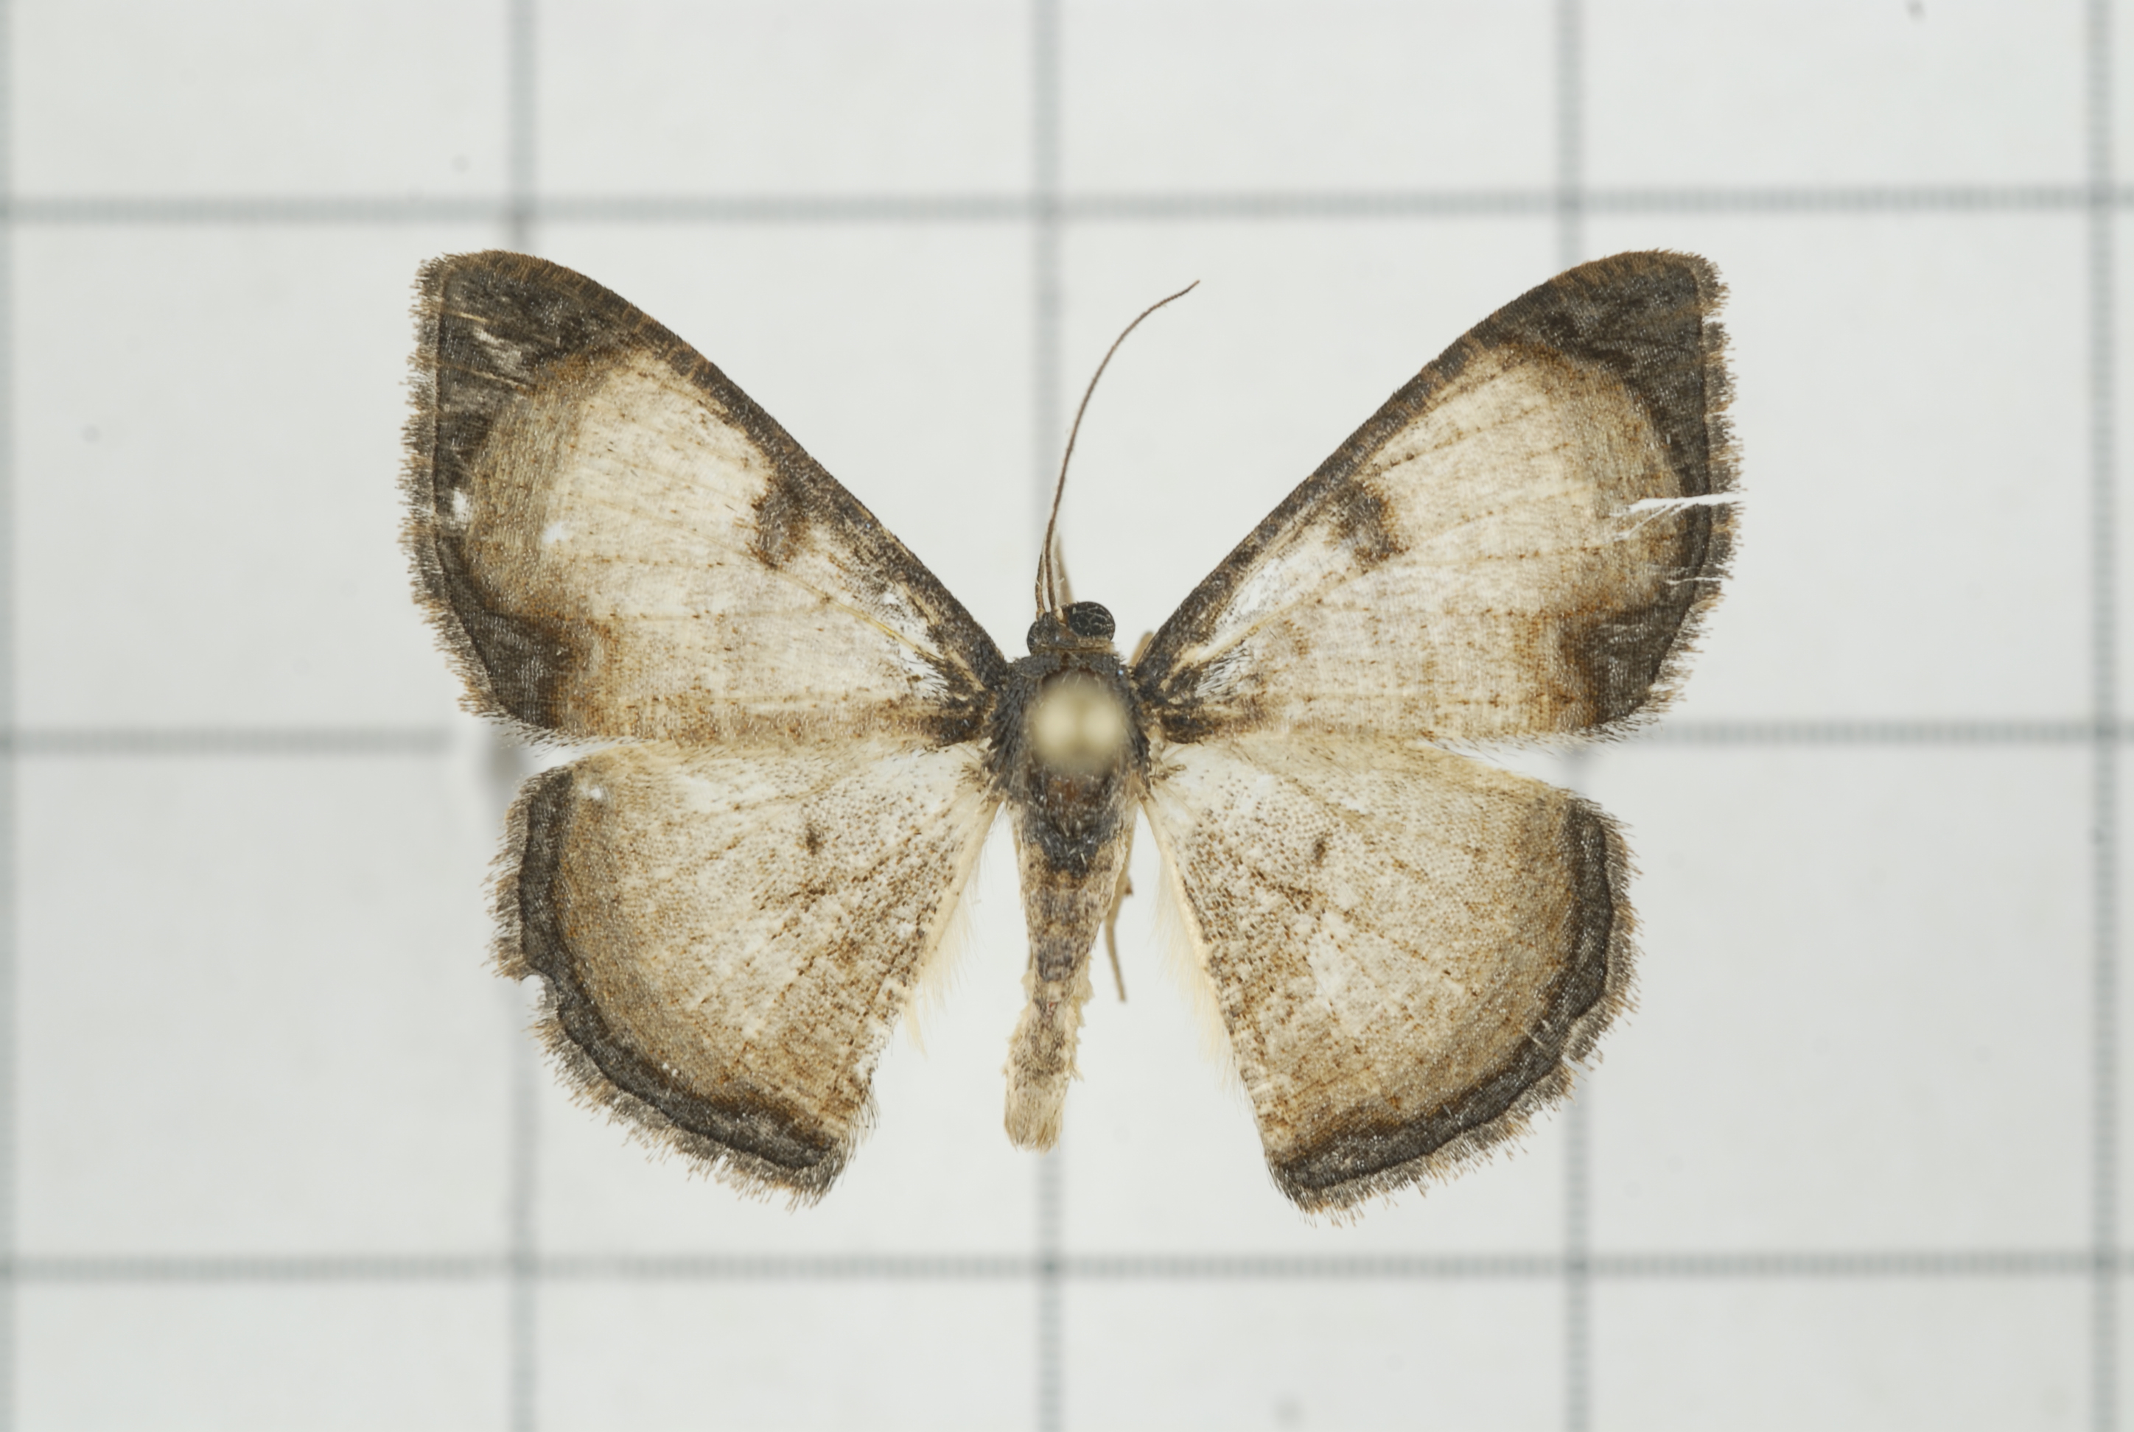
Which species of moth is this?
Hydatocapnia gemina
